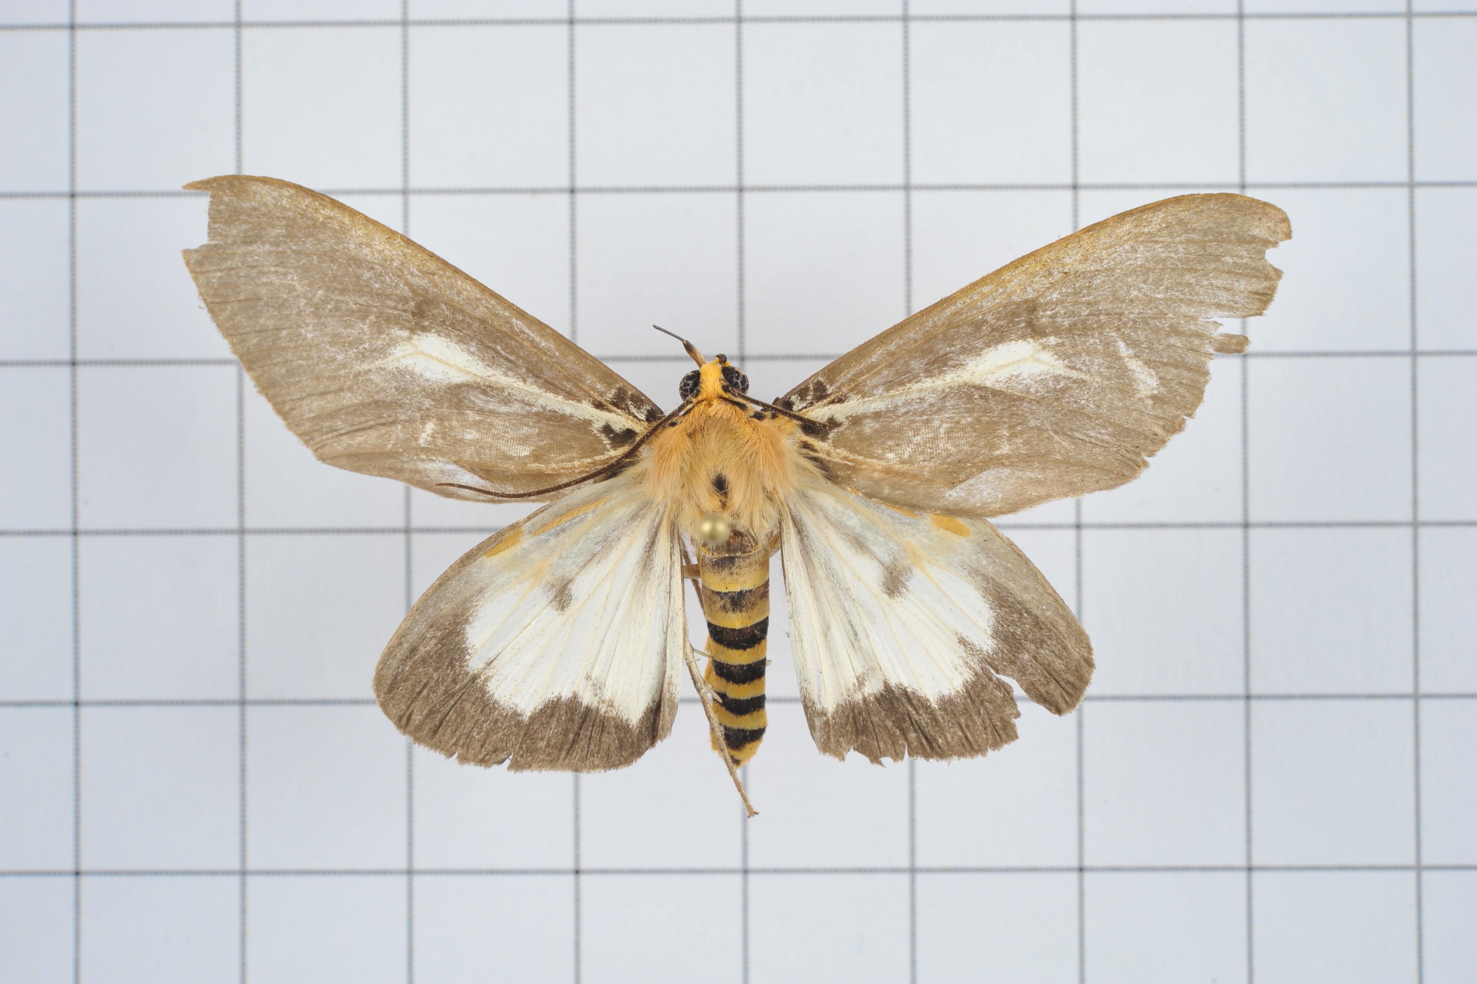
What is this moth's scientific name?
Asota heliconia zebrina
